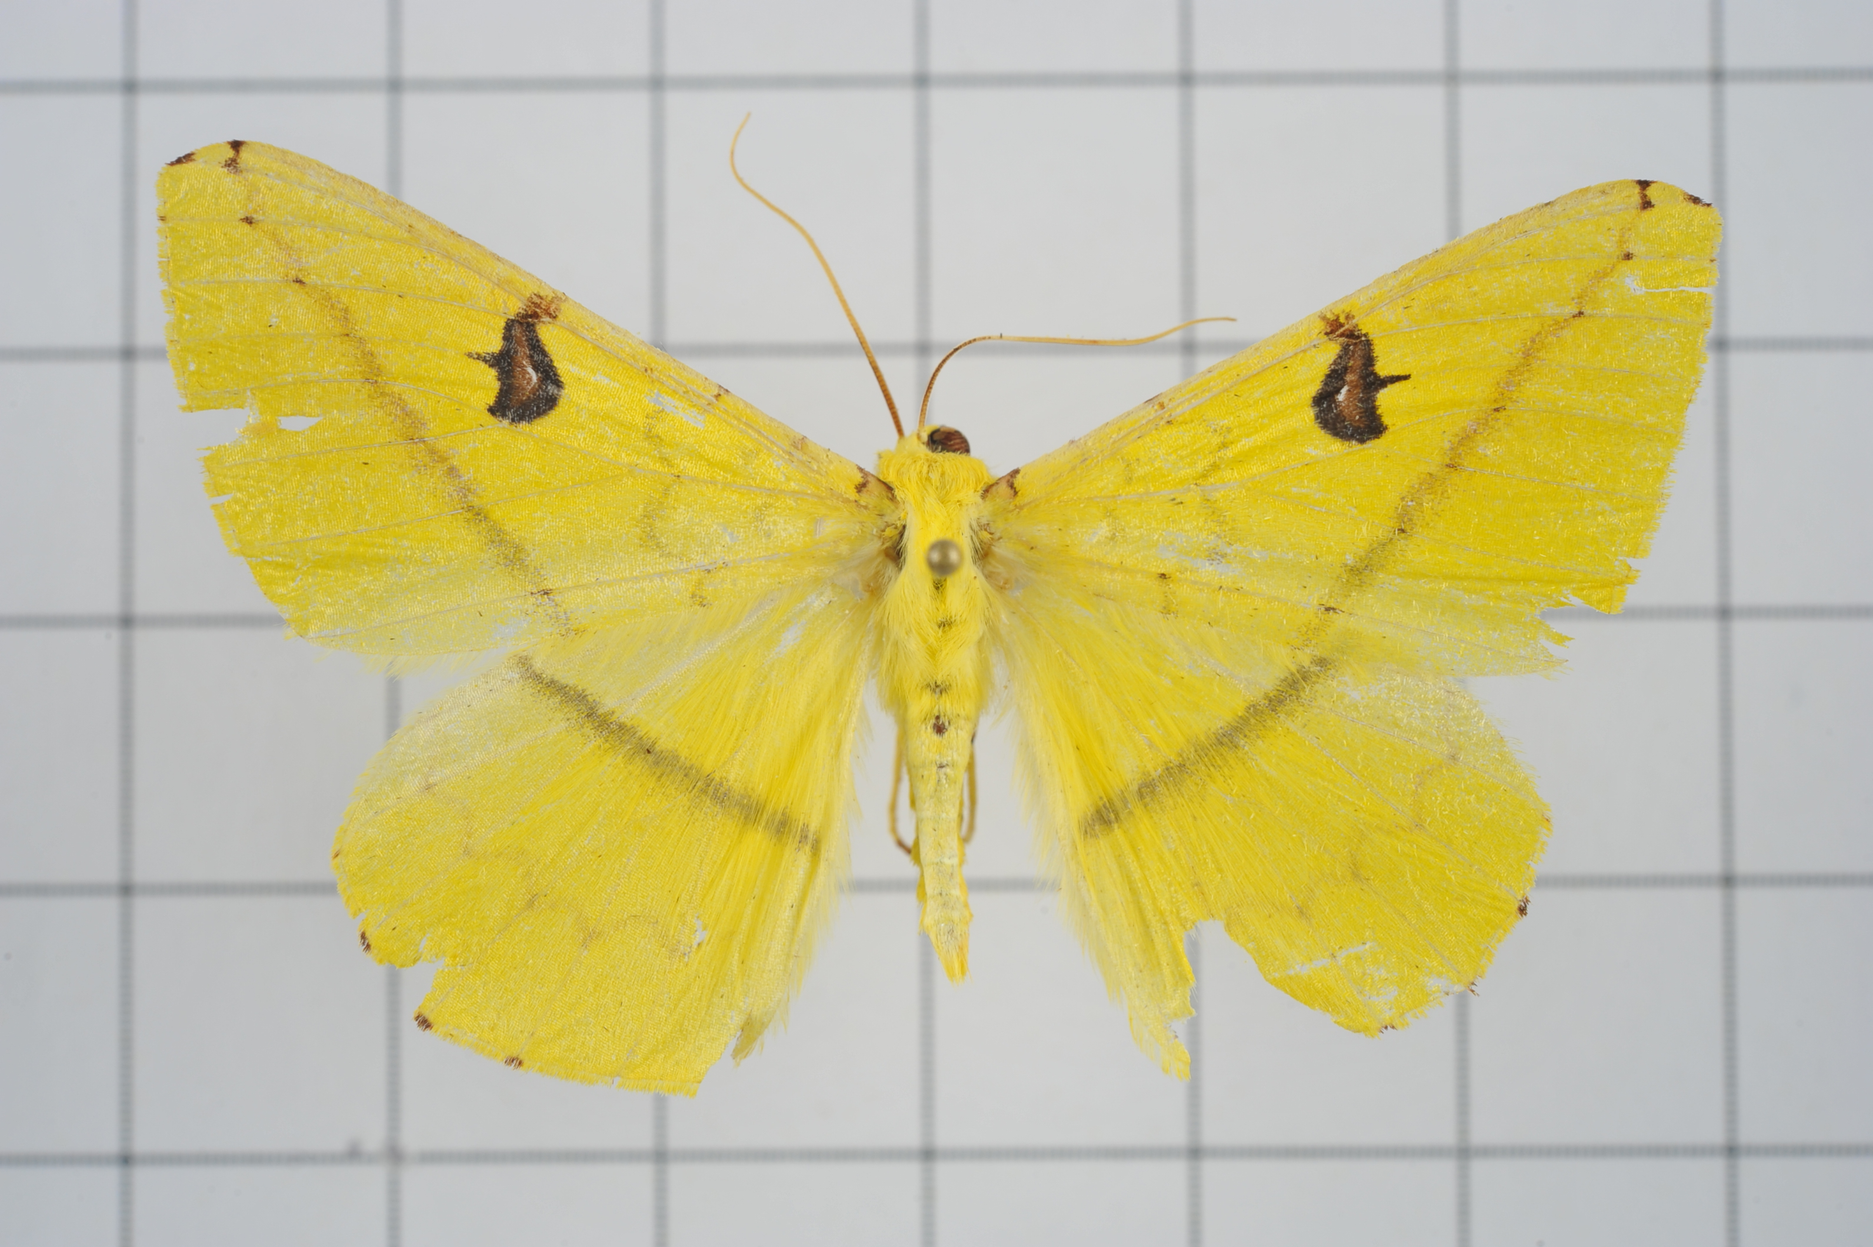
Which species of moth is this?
Opisthograptis moelleri
